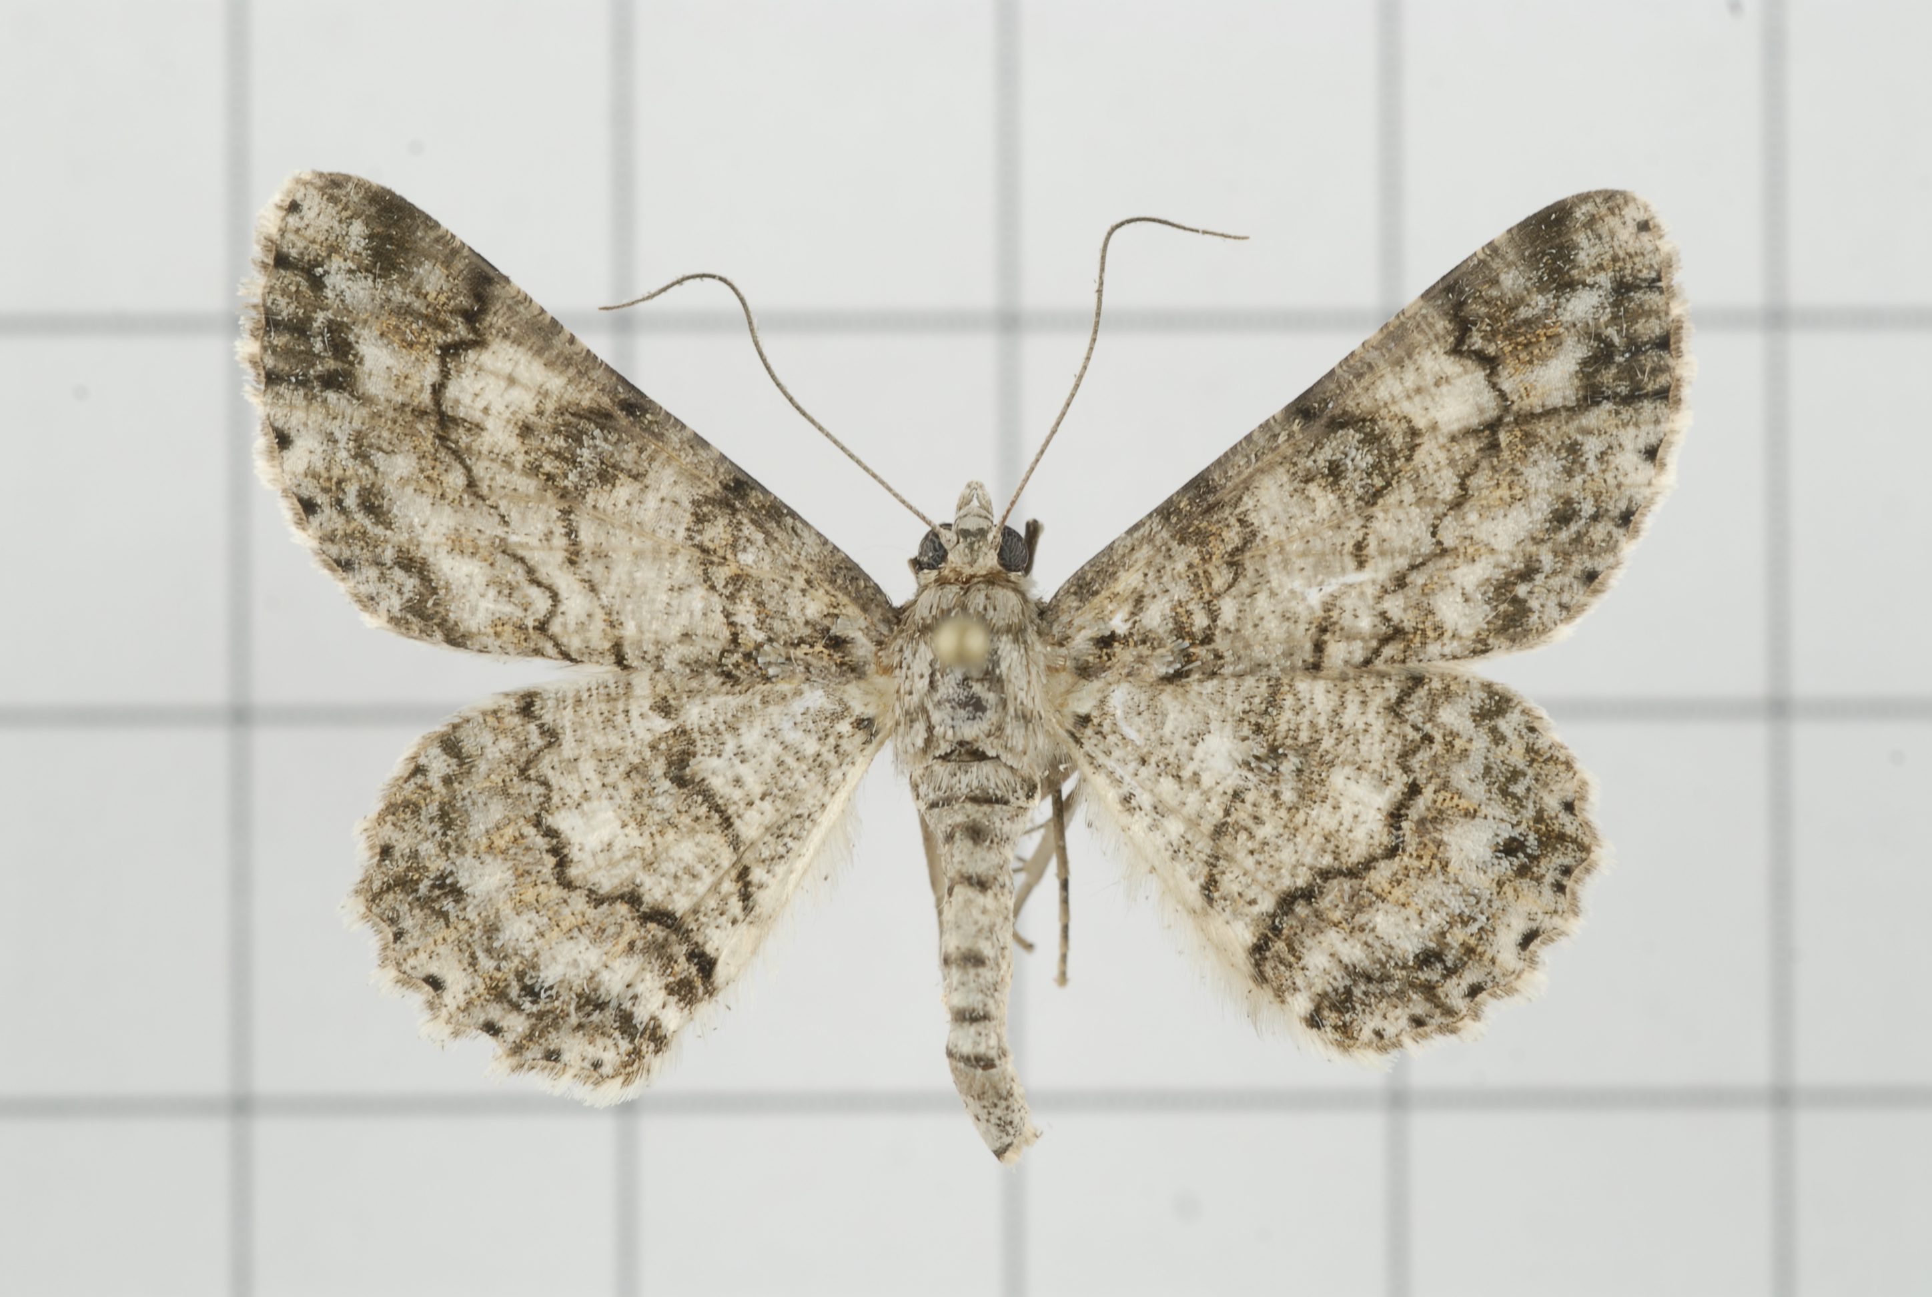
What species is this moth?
Cleora injectaria
